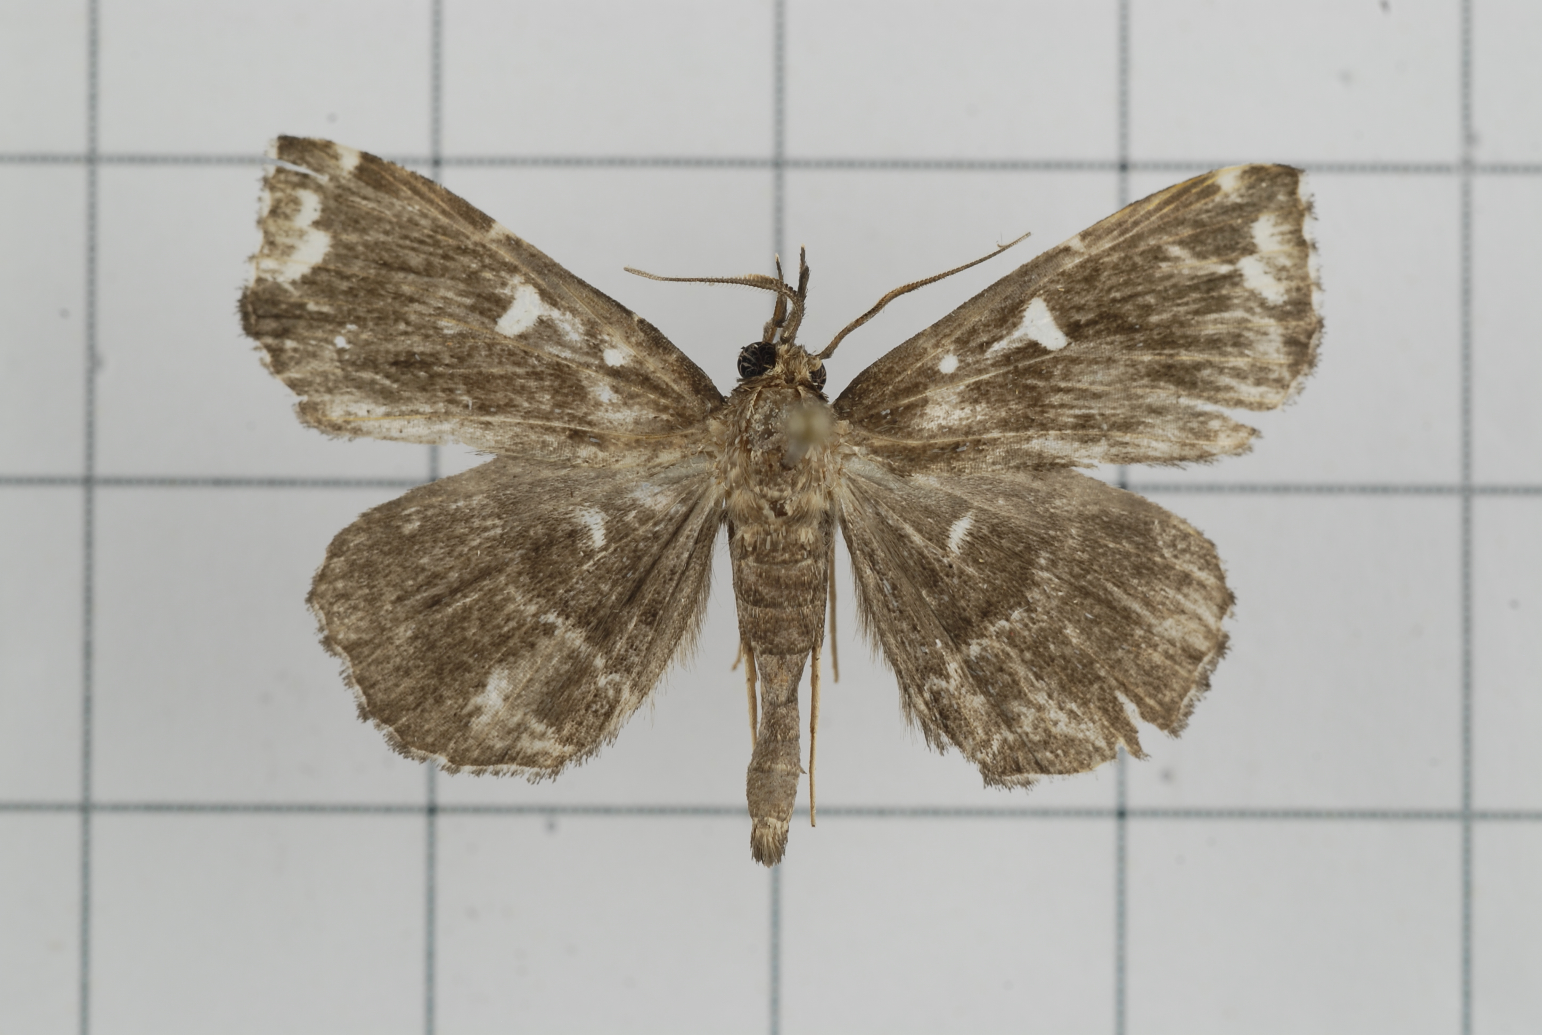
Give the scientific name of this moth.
Adrapsa simplex
